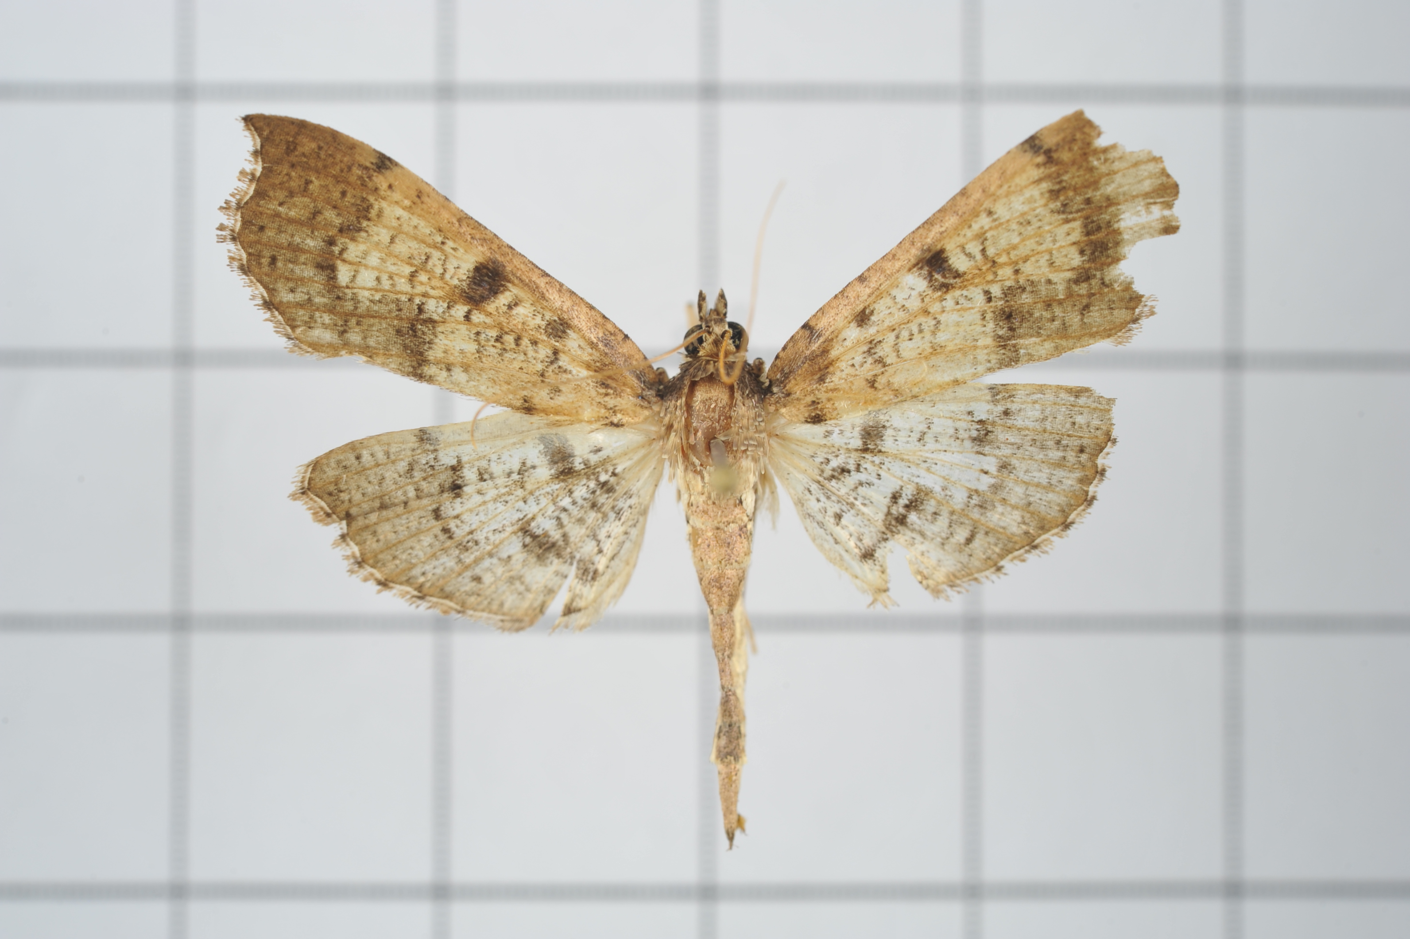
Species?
Ceratarcha umbrosa
